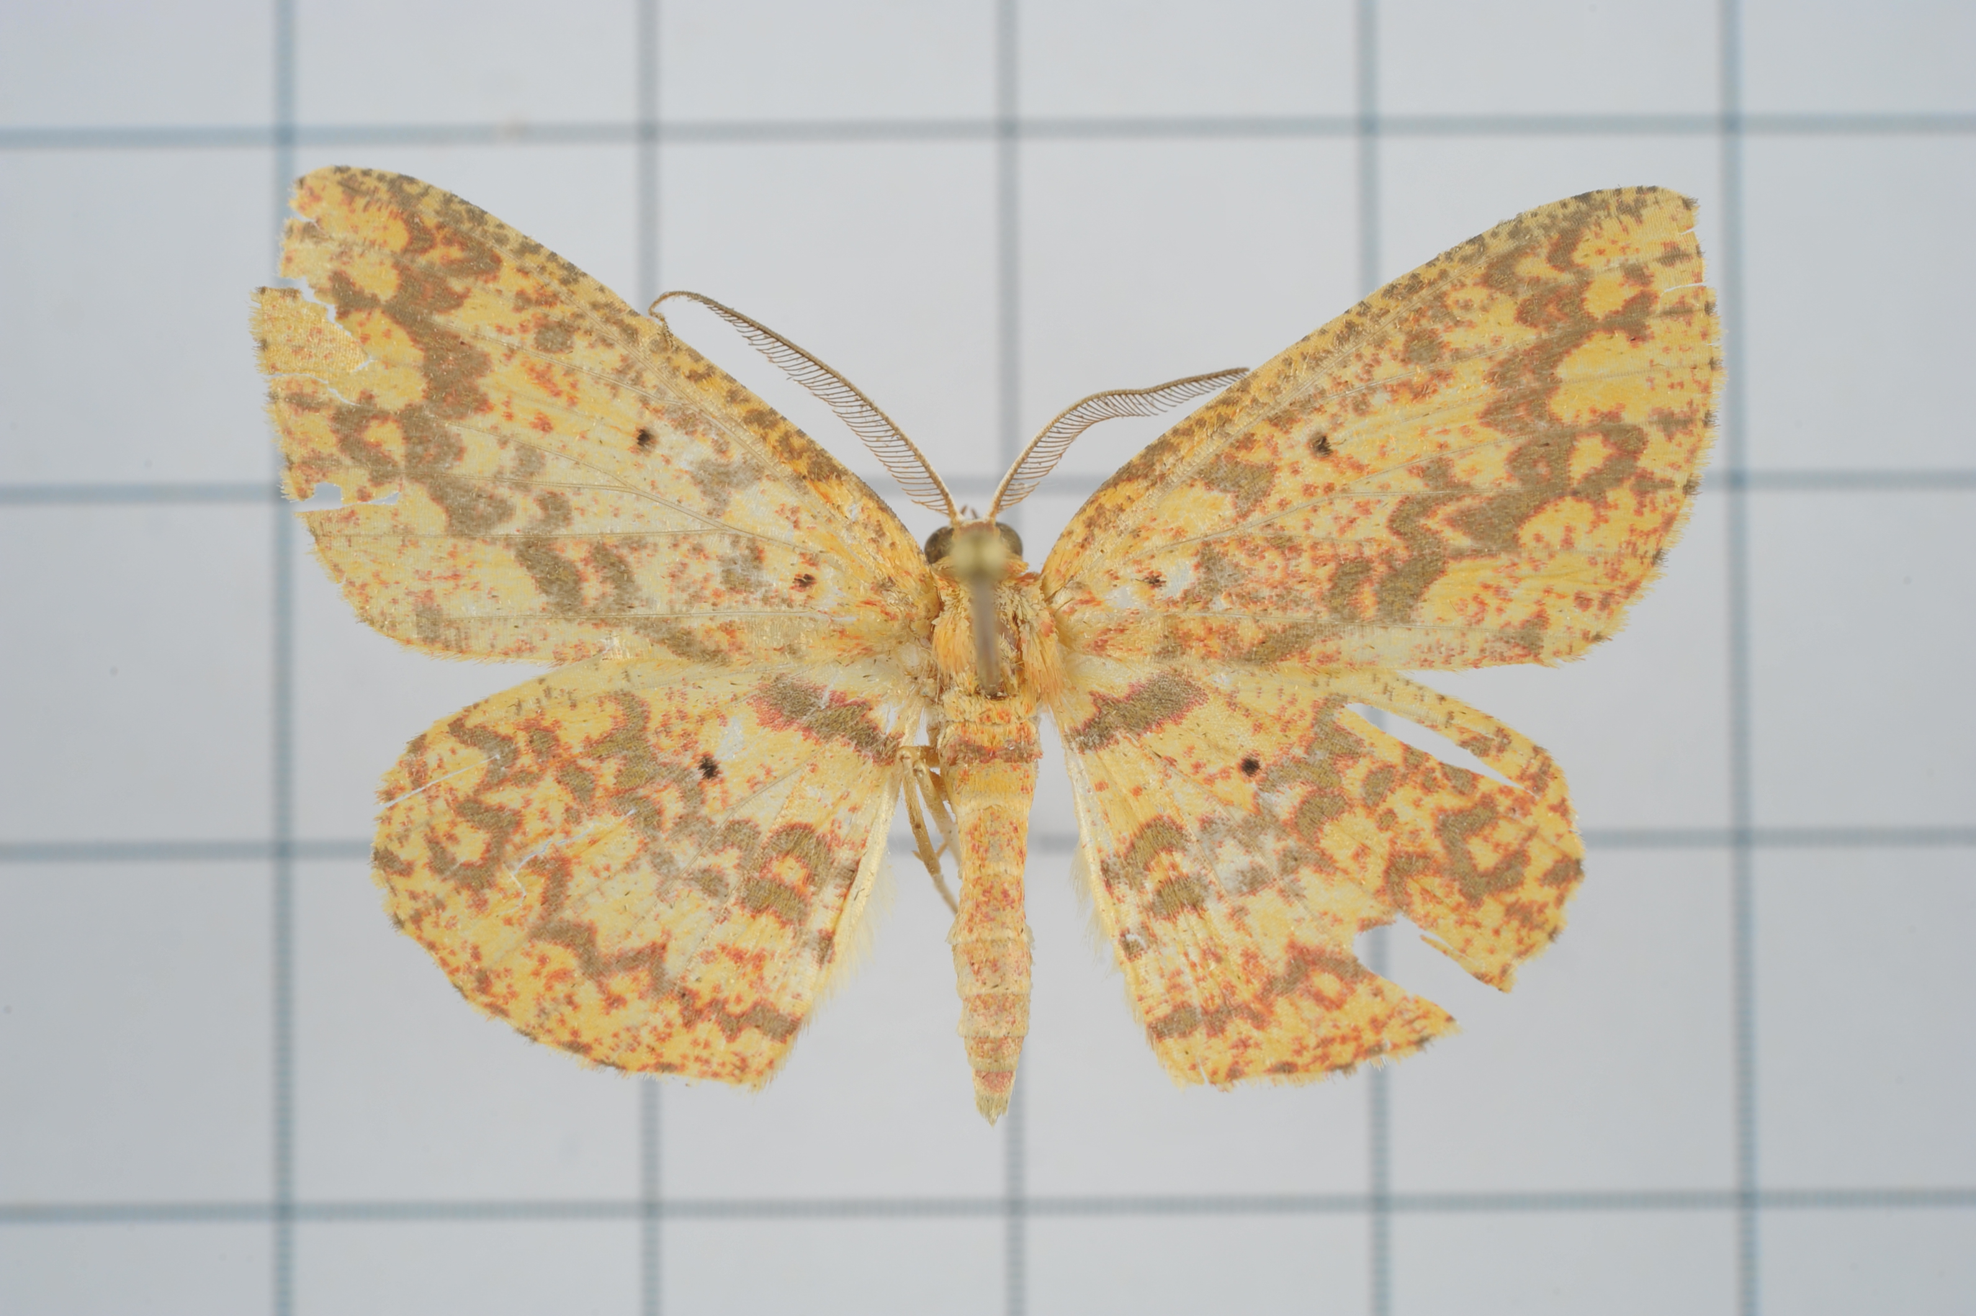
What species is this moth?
Borbacha pardaria
